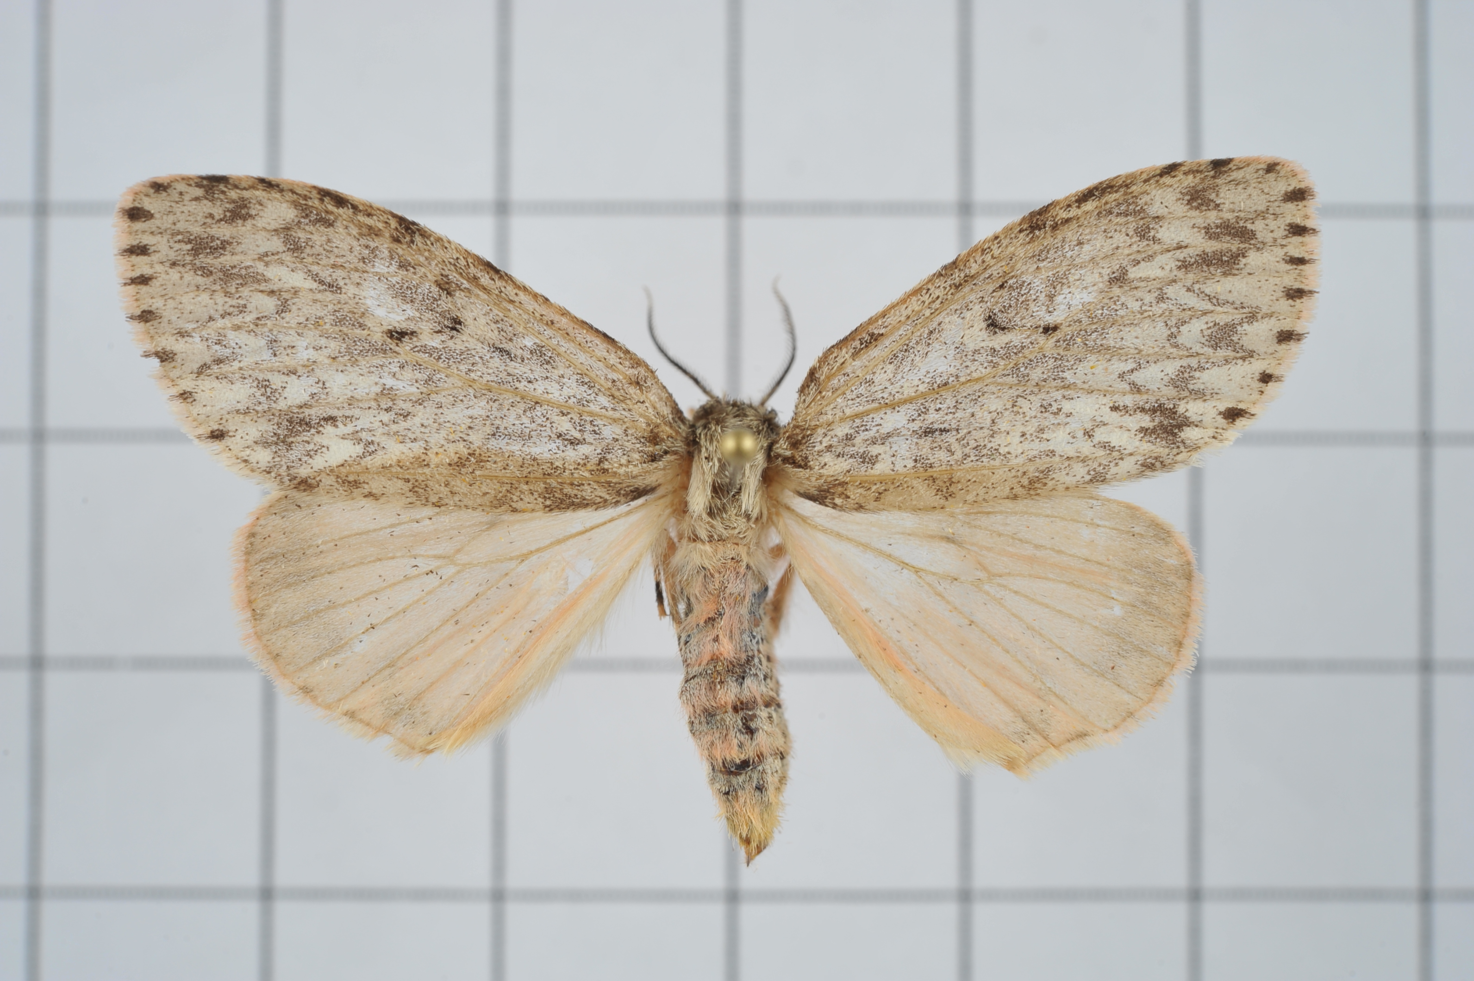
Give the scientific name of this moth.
Lymantria grisea
